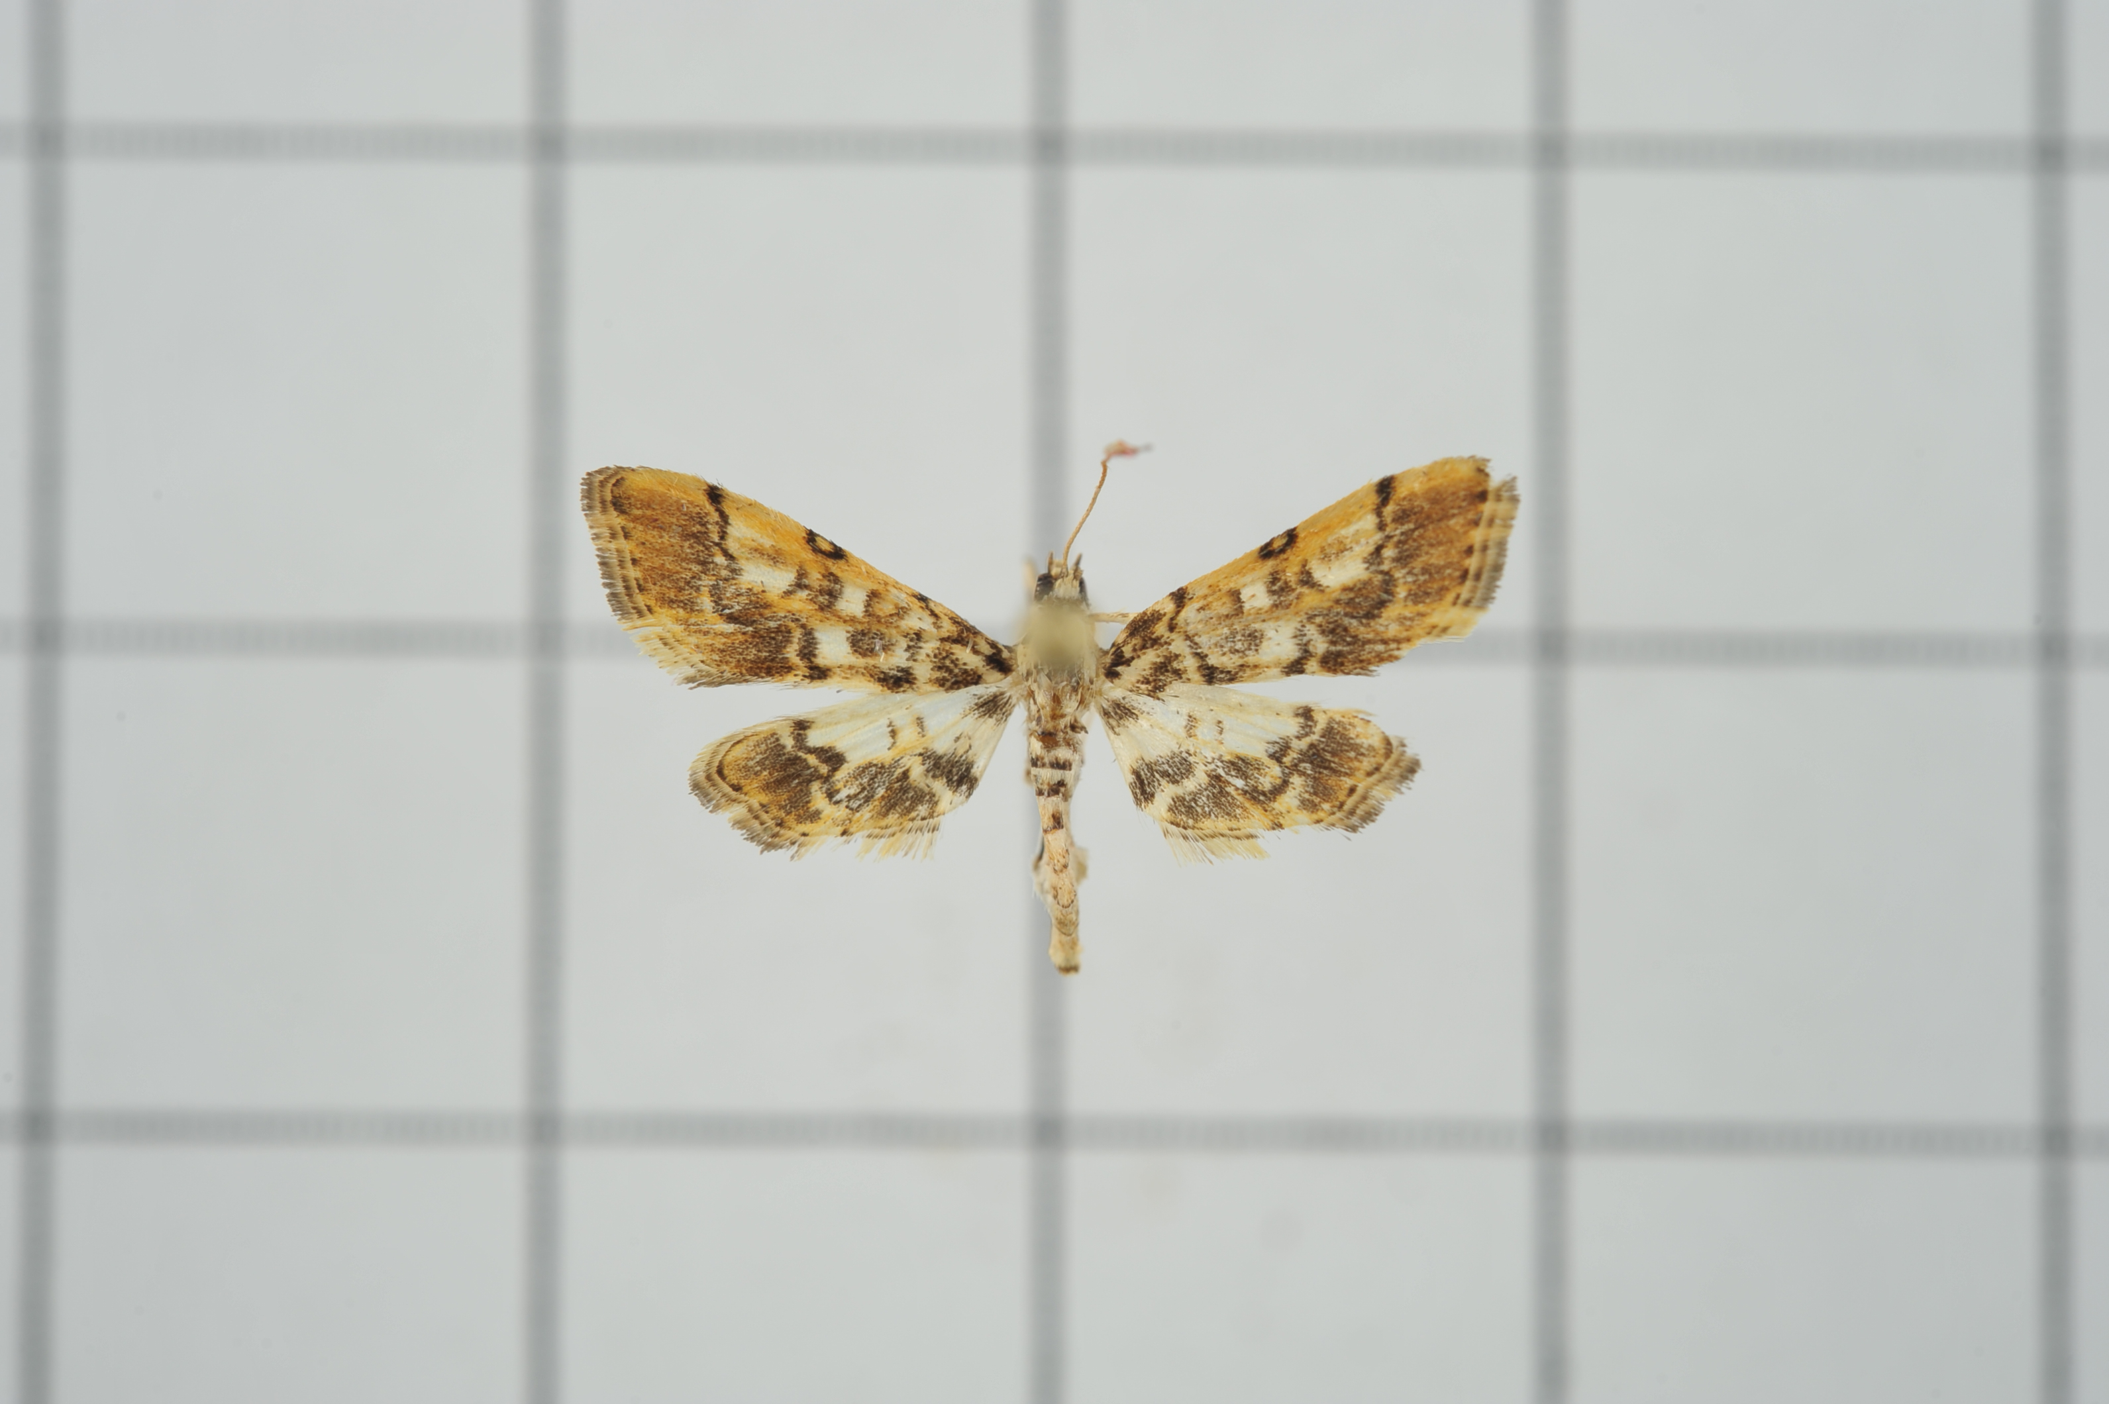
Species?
Lamprosema commixta
